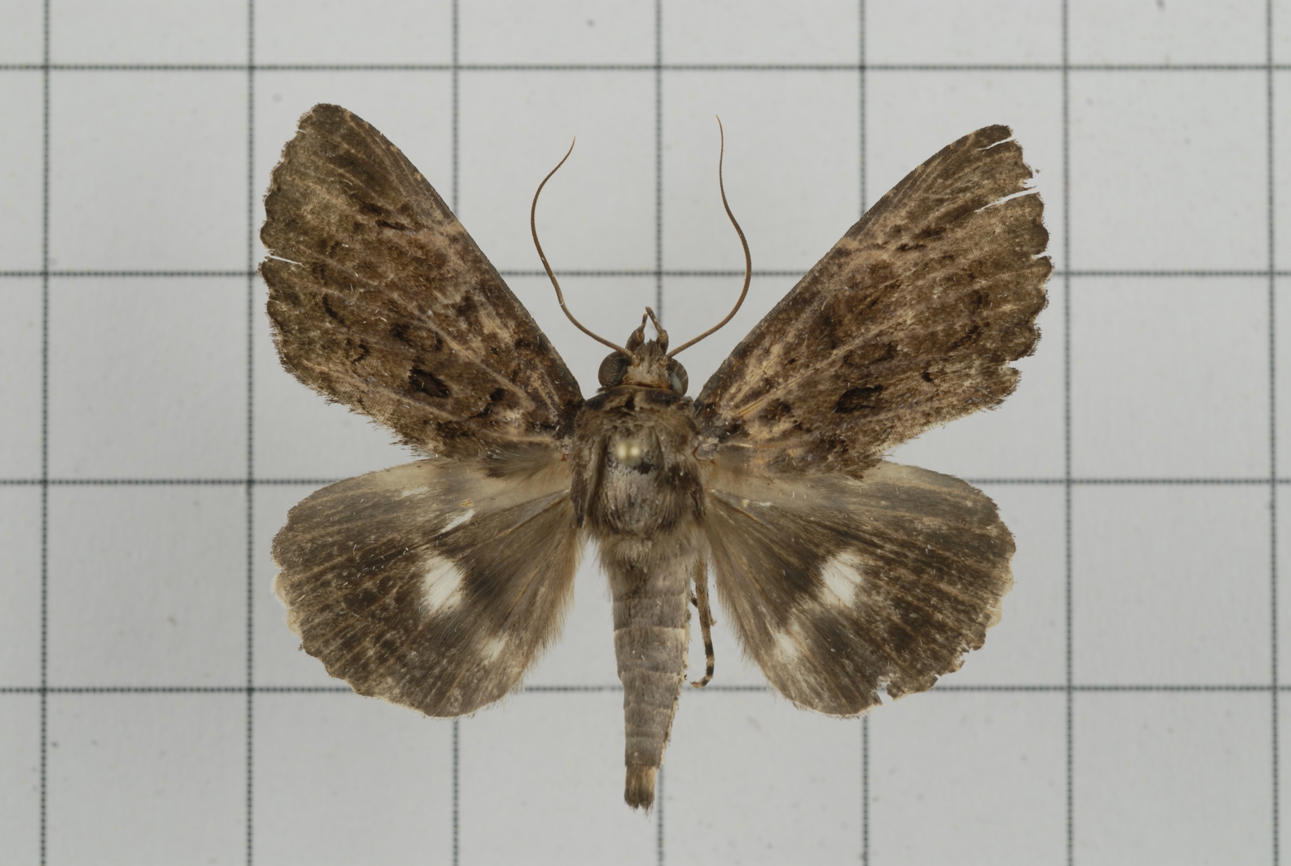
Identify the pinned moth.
Ercheia cyllaria
